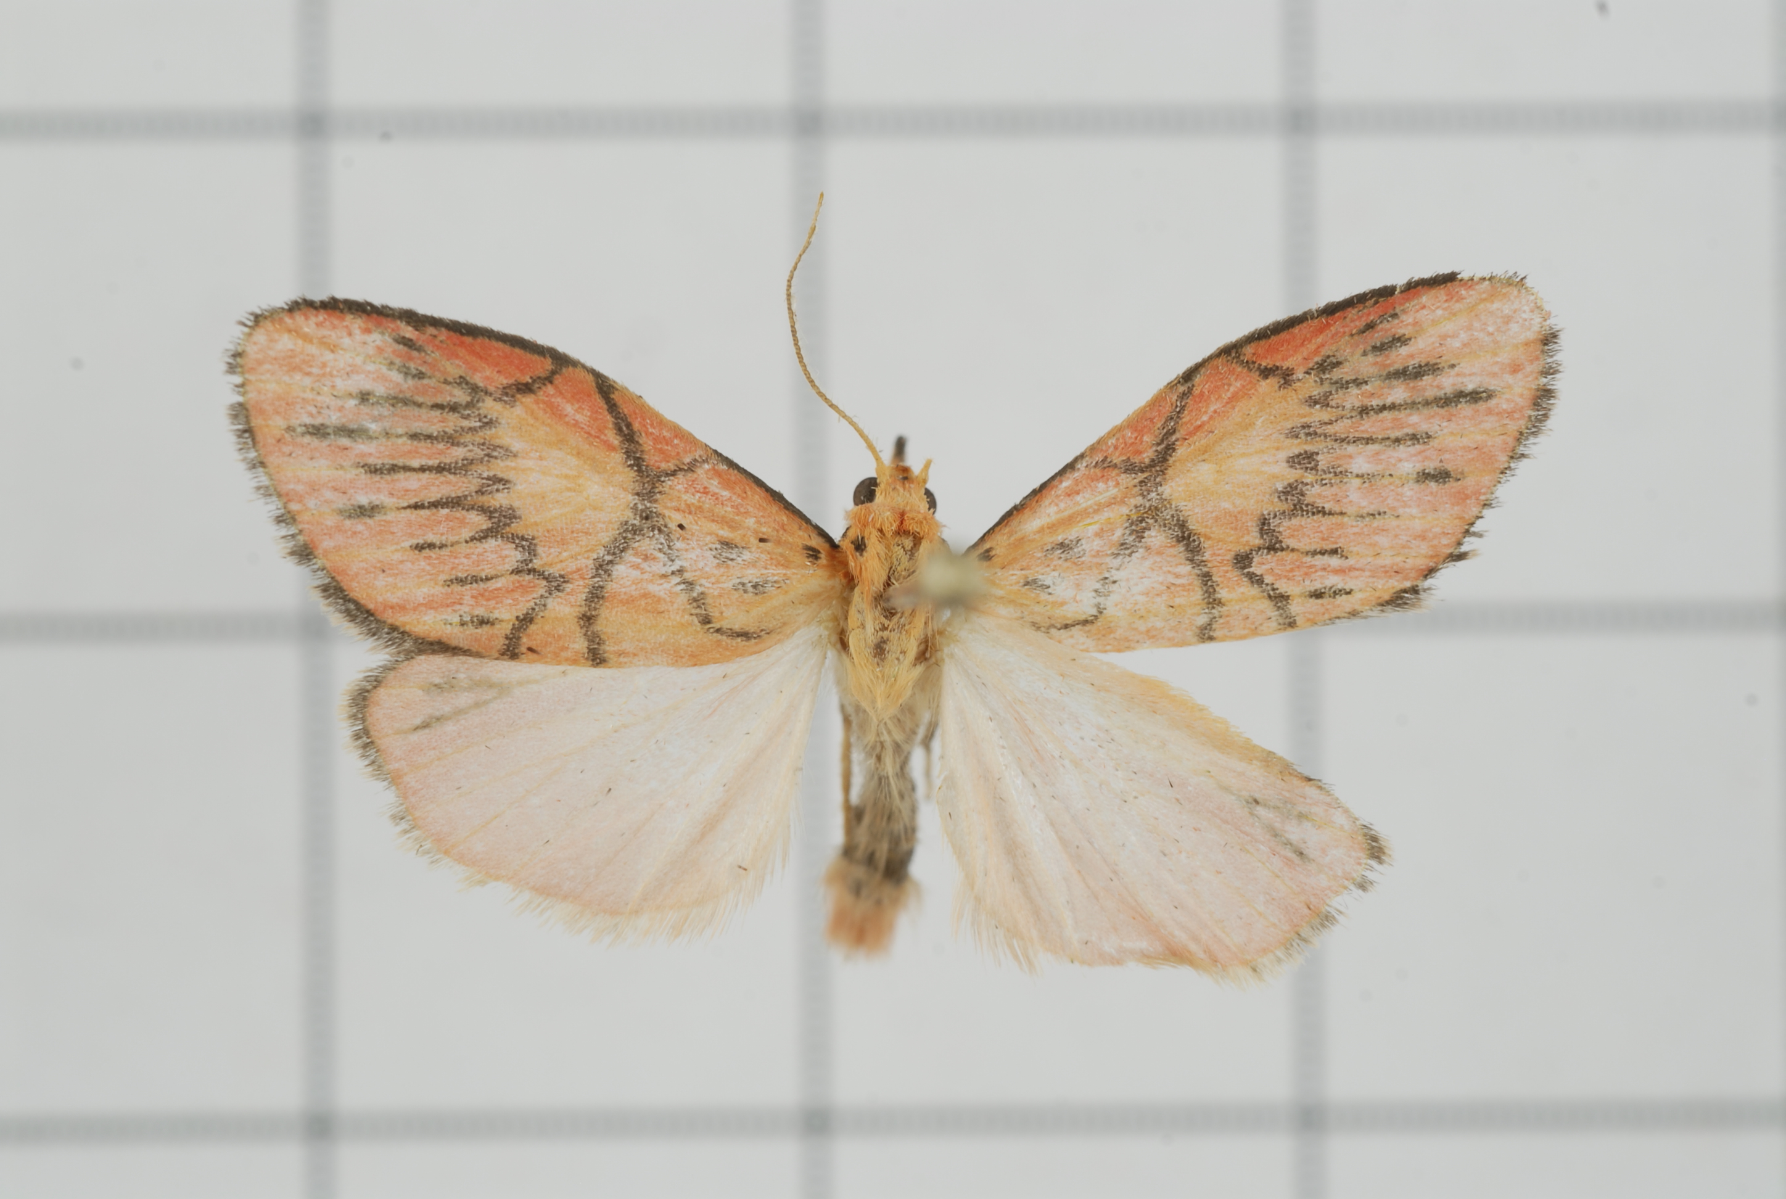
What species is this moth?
Aberrasine shiou
